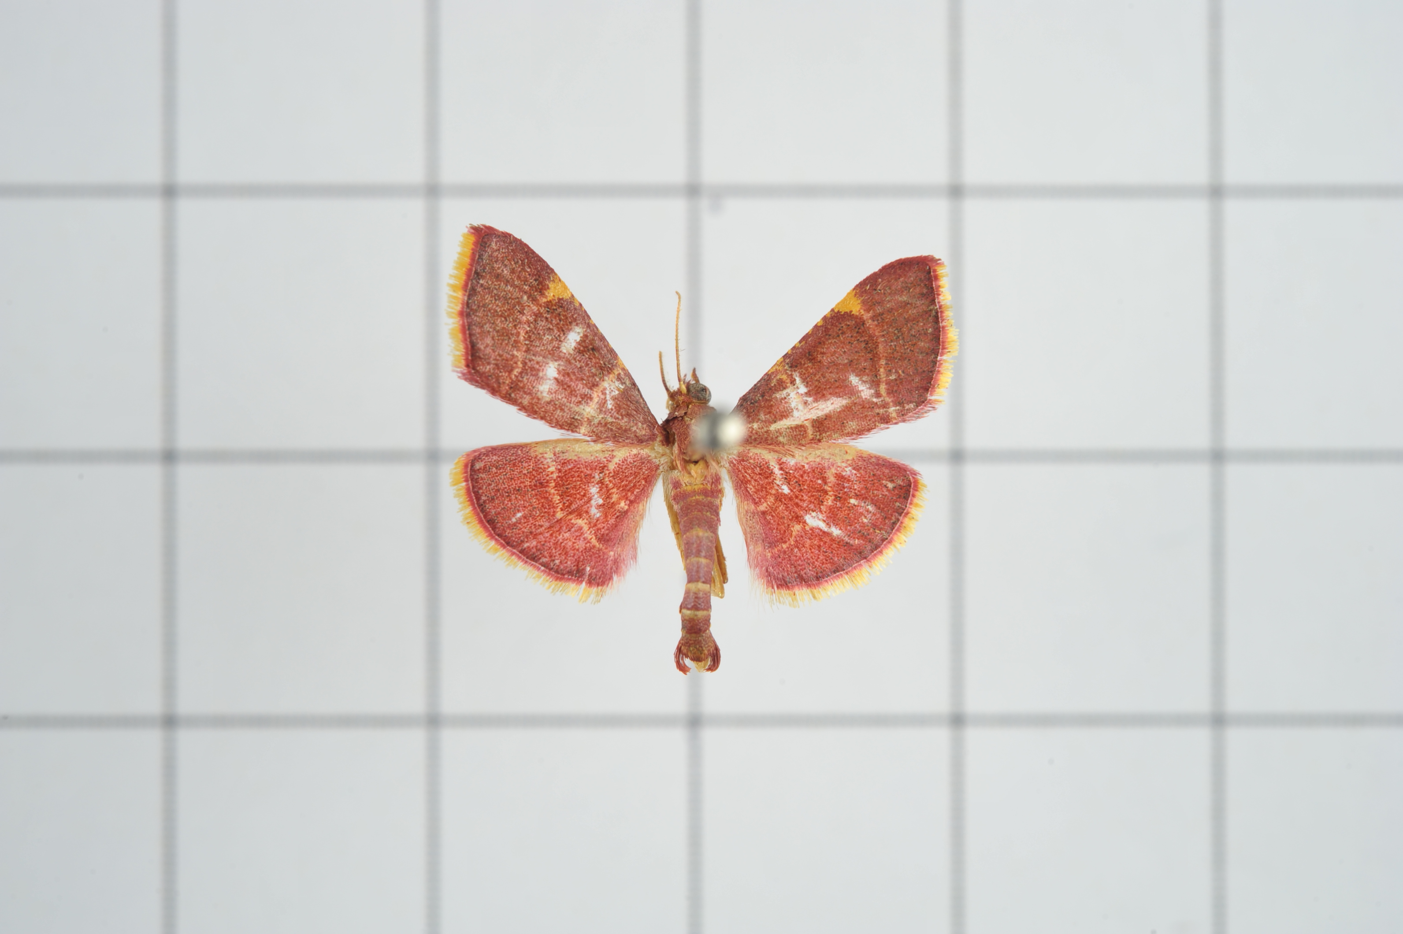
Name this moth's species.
Herculia pelasgalis
